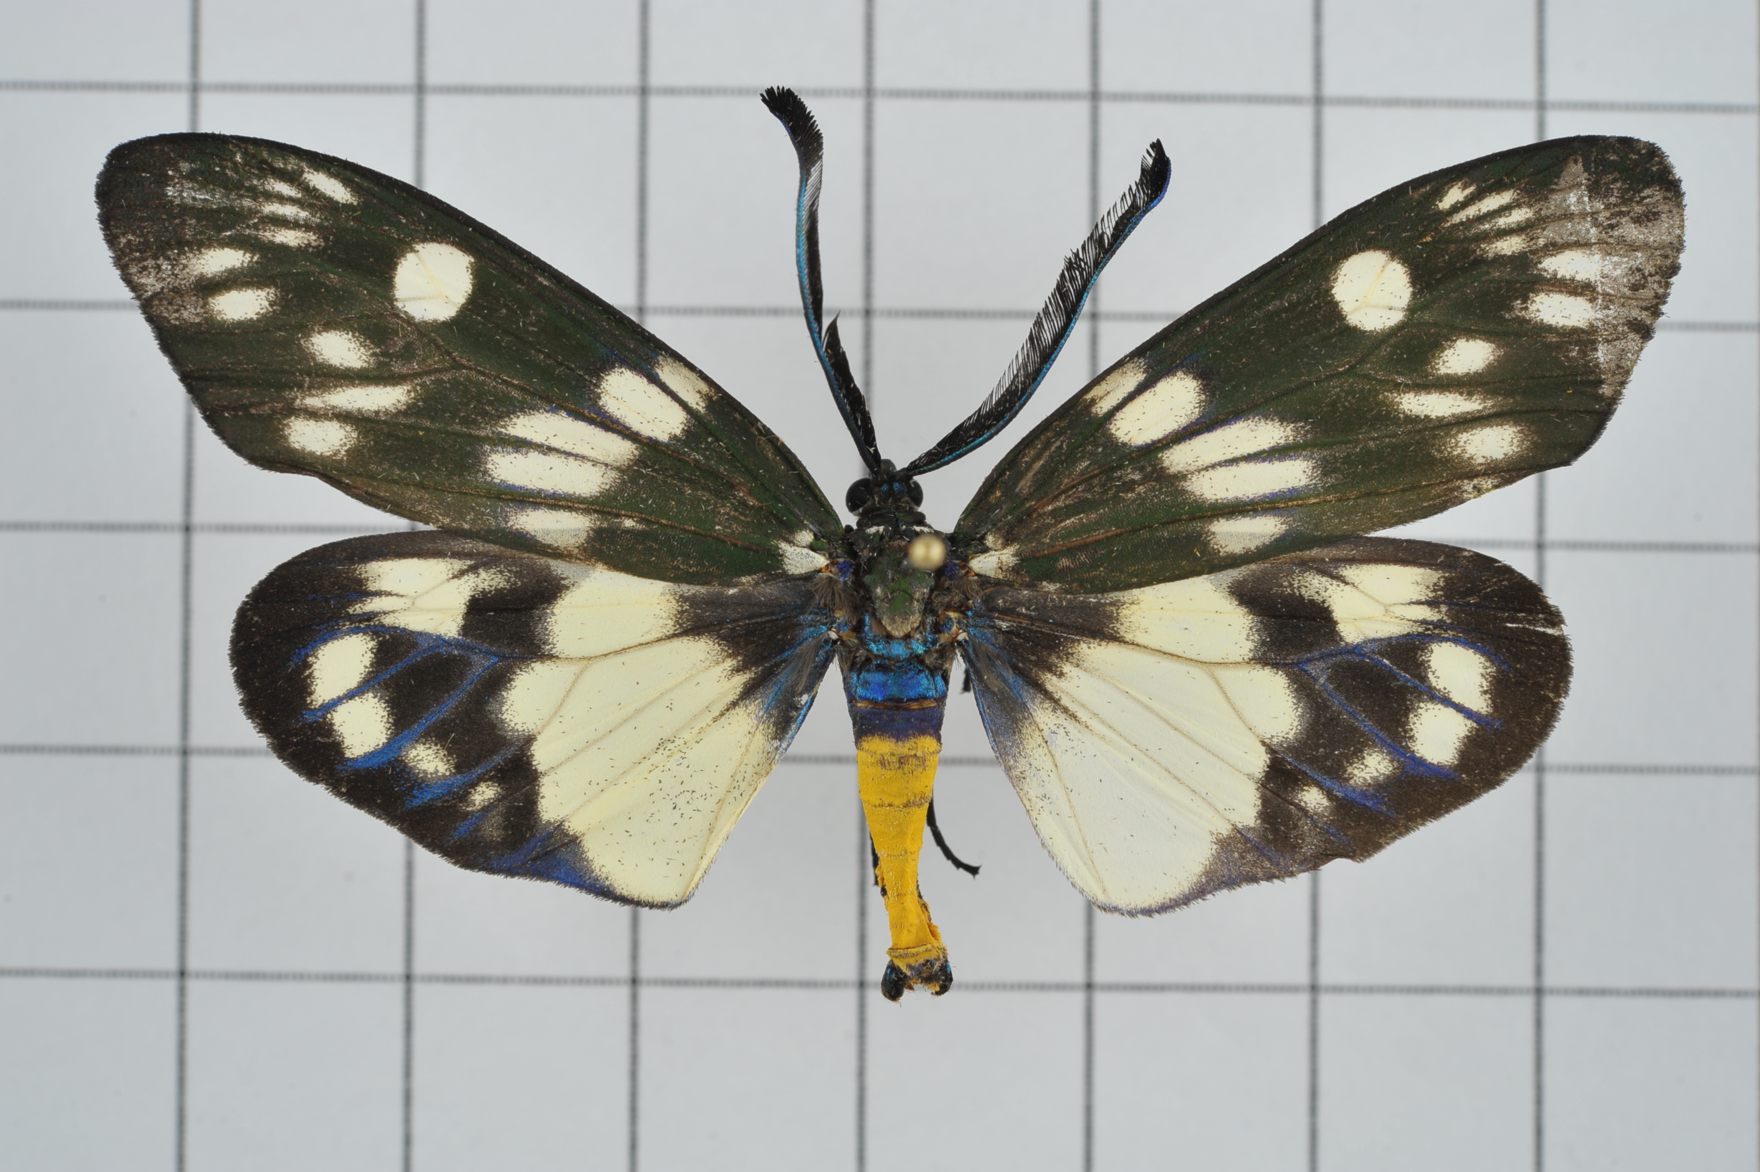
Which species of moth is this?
Eterusia aedea formosana
